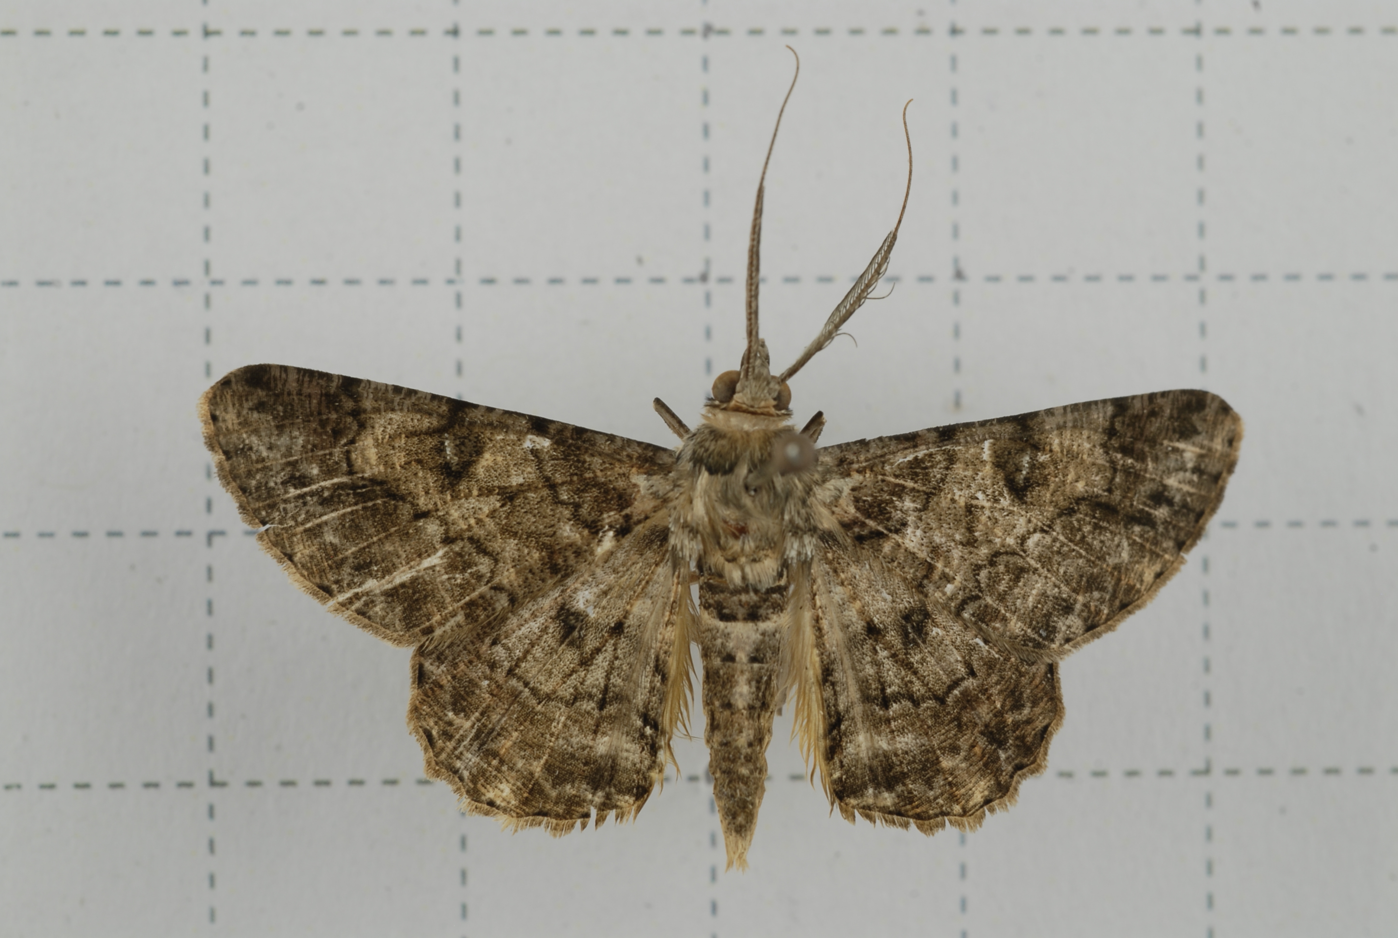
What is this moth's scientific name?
Cleora alienaria
